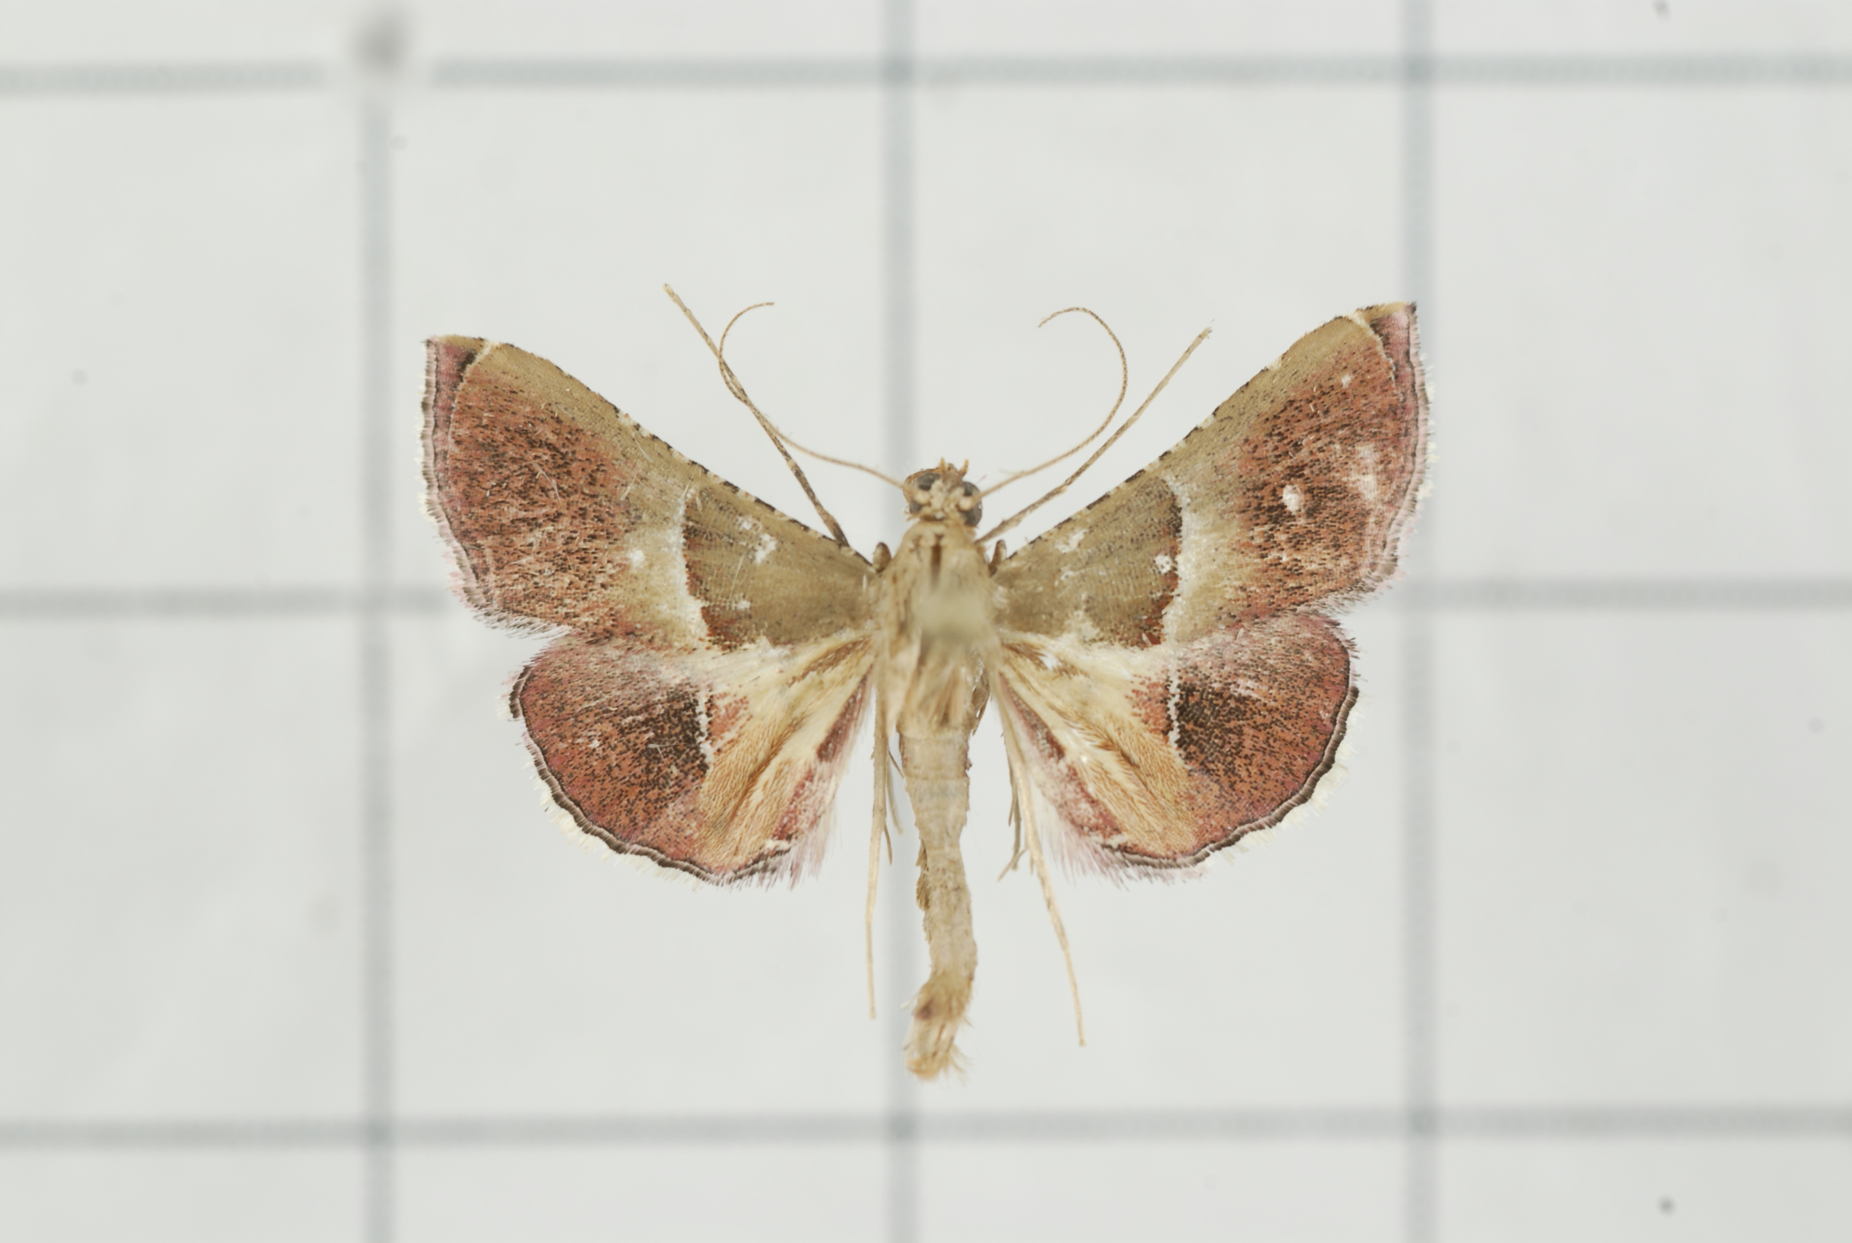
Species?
Endotricha consocia
